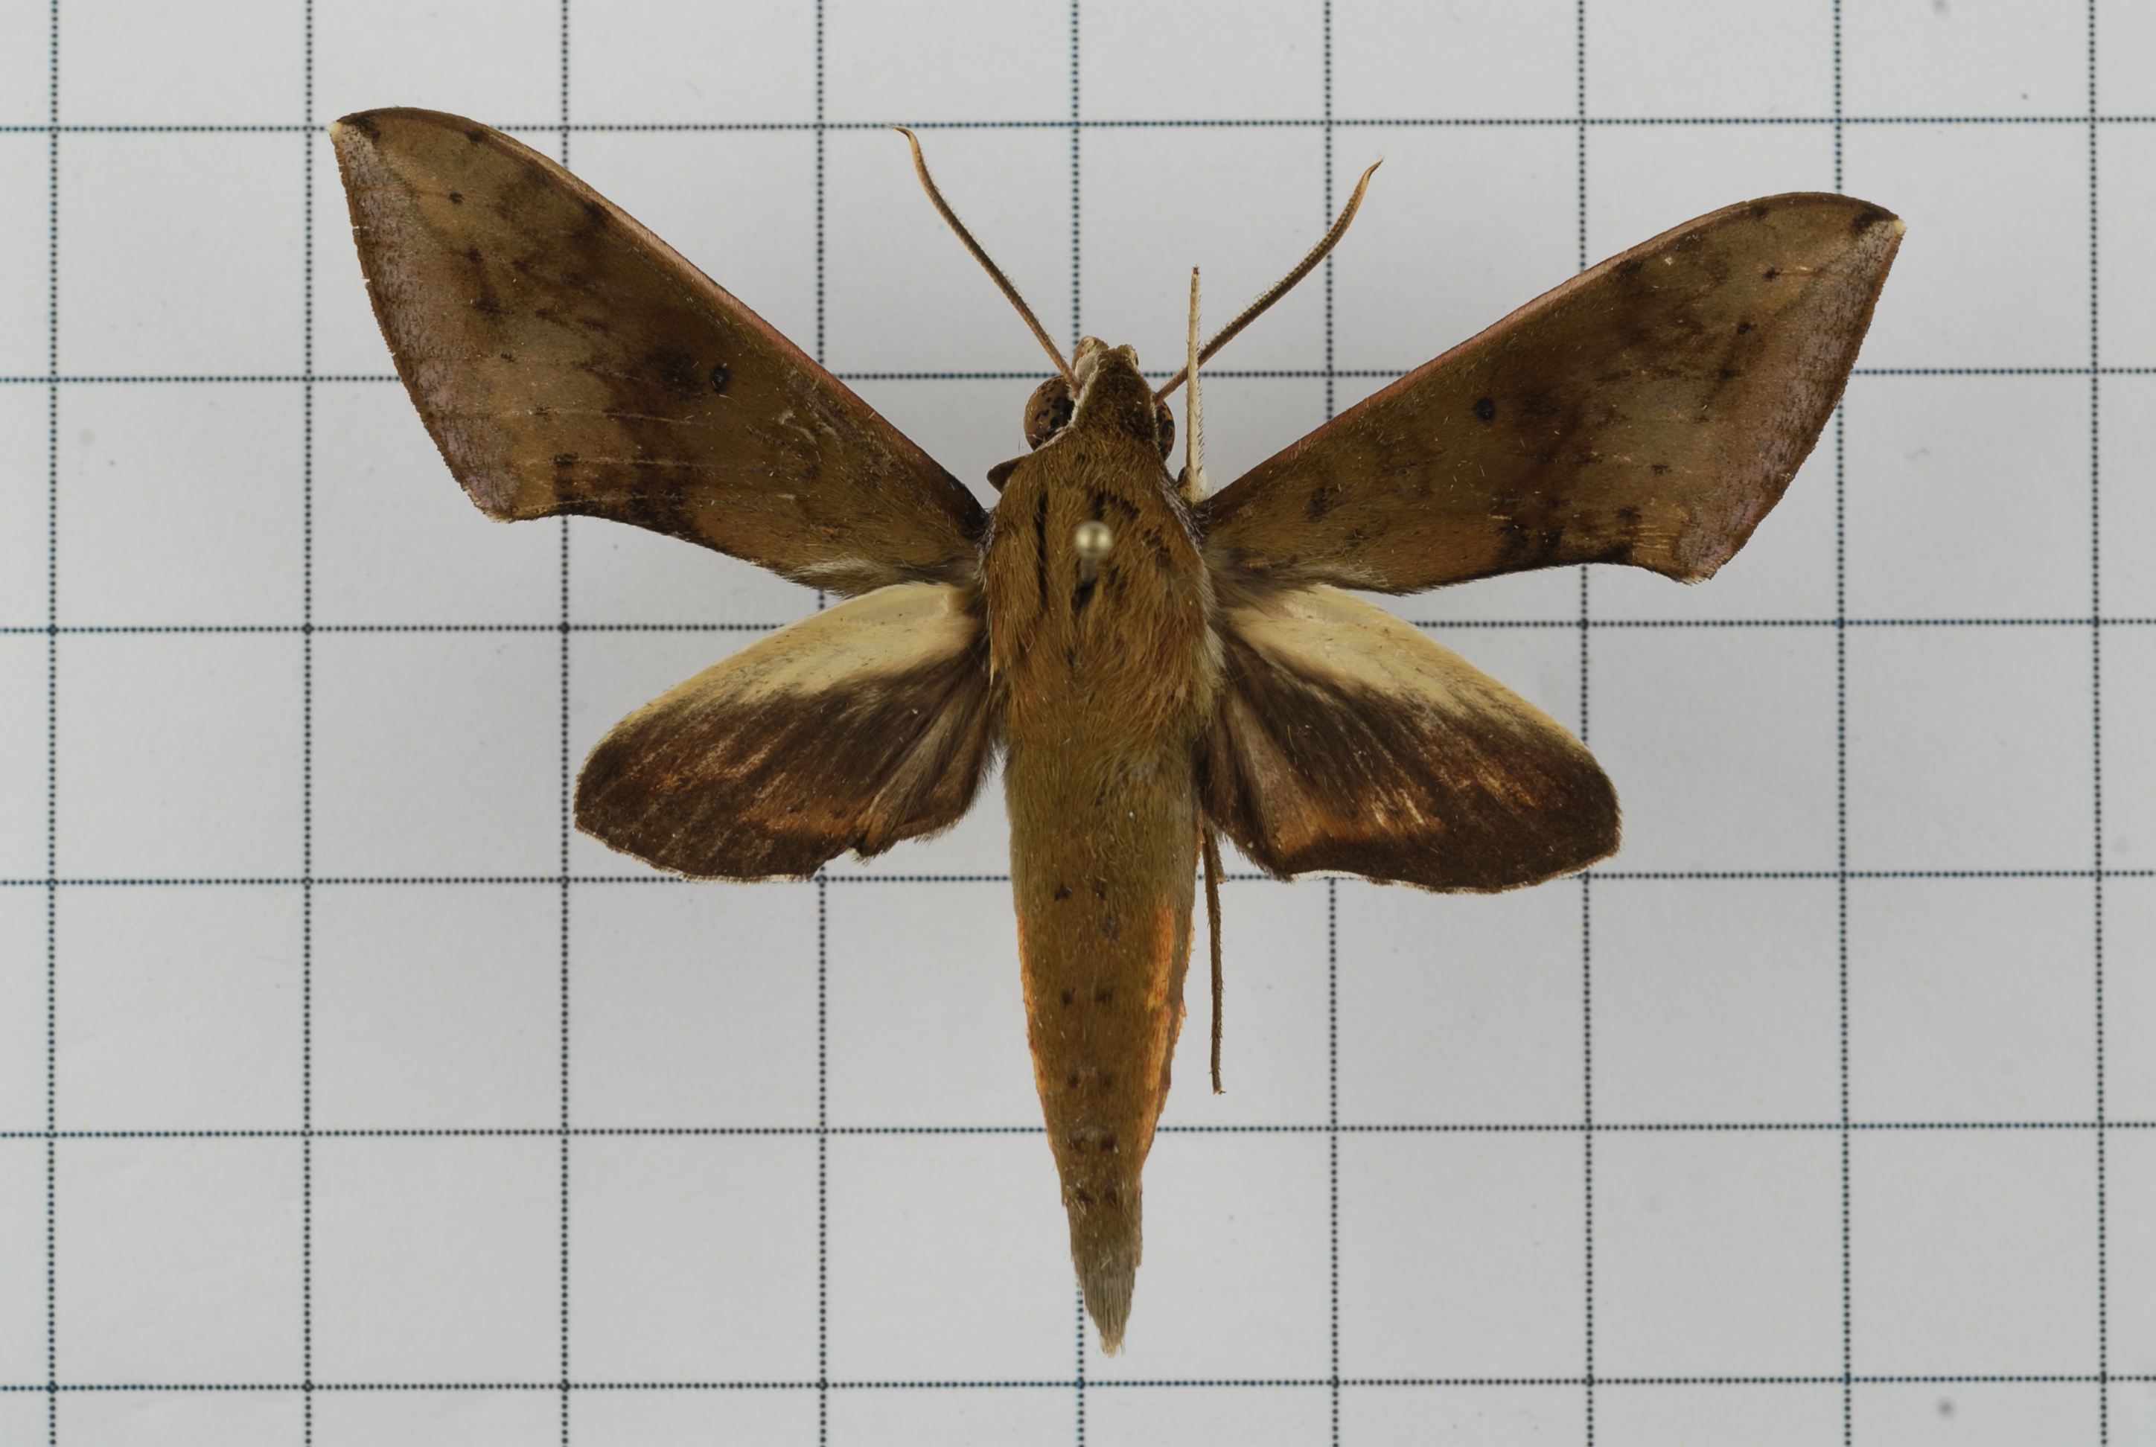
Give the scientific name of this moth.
Rhagastis velata
